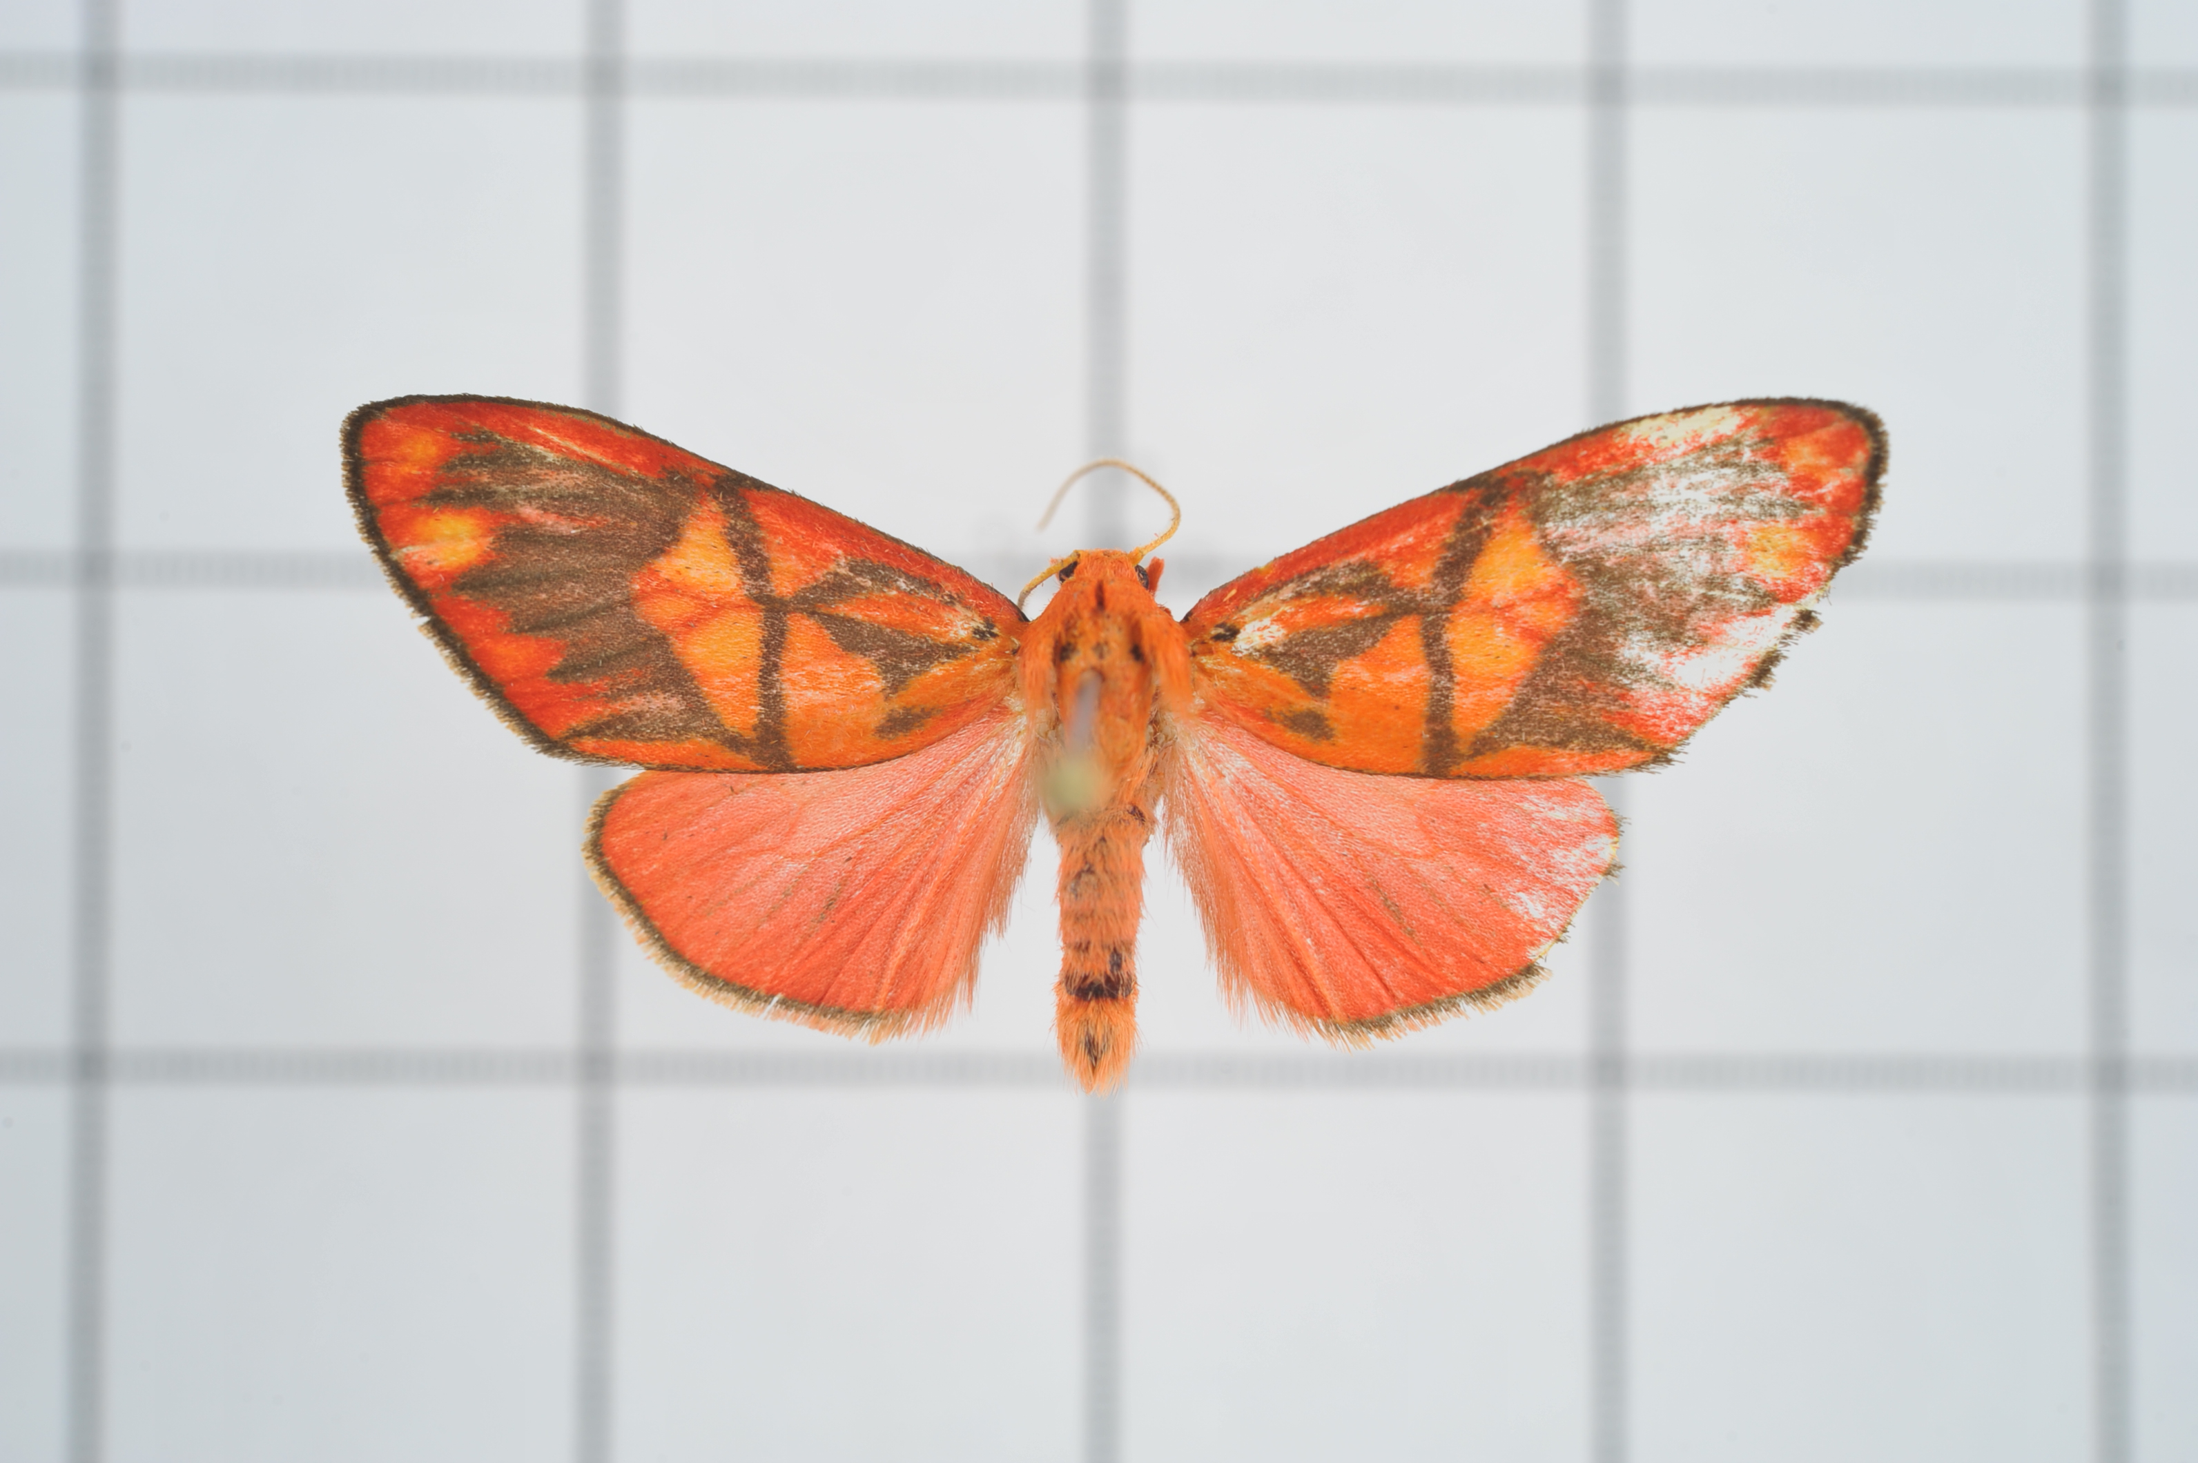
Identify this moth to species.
Matsumursine horishanella
